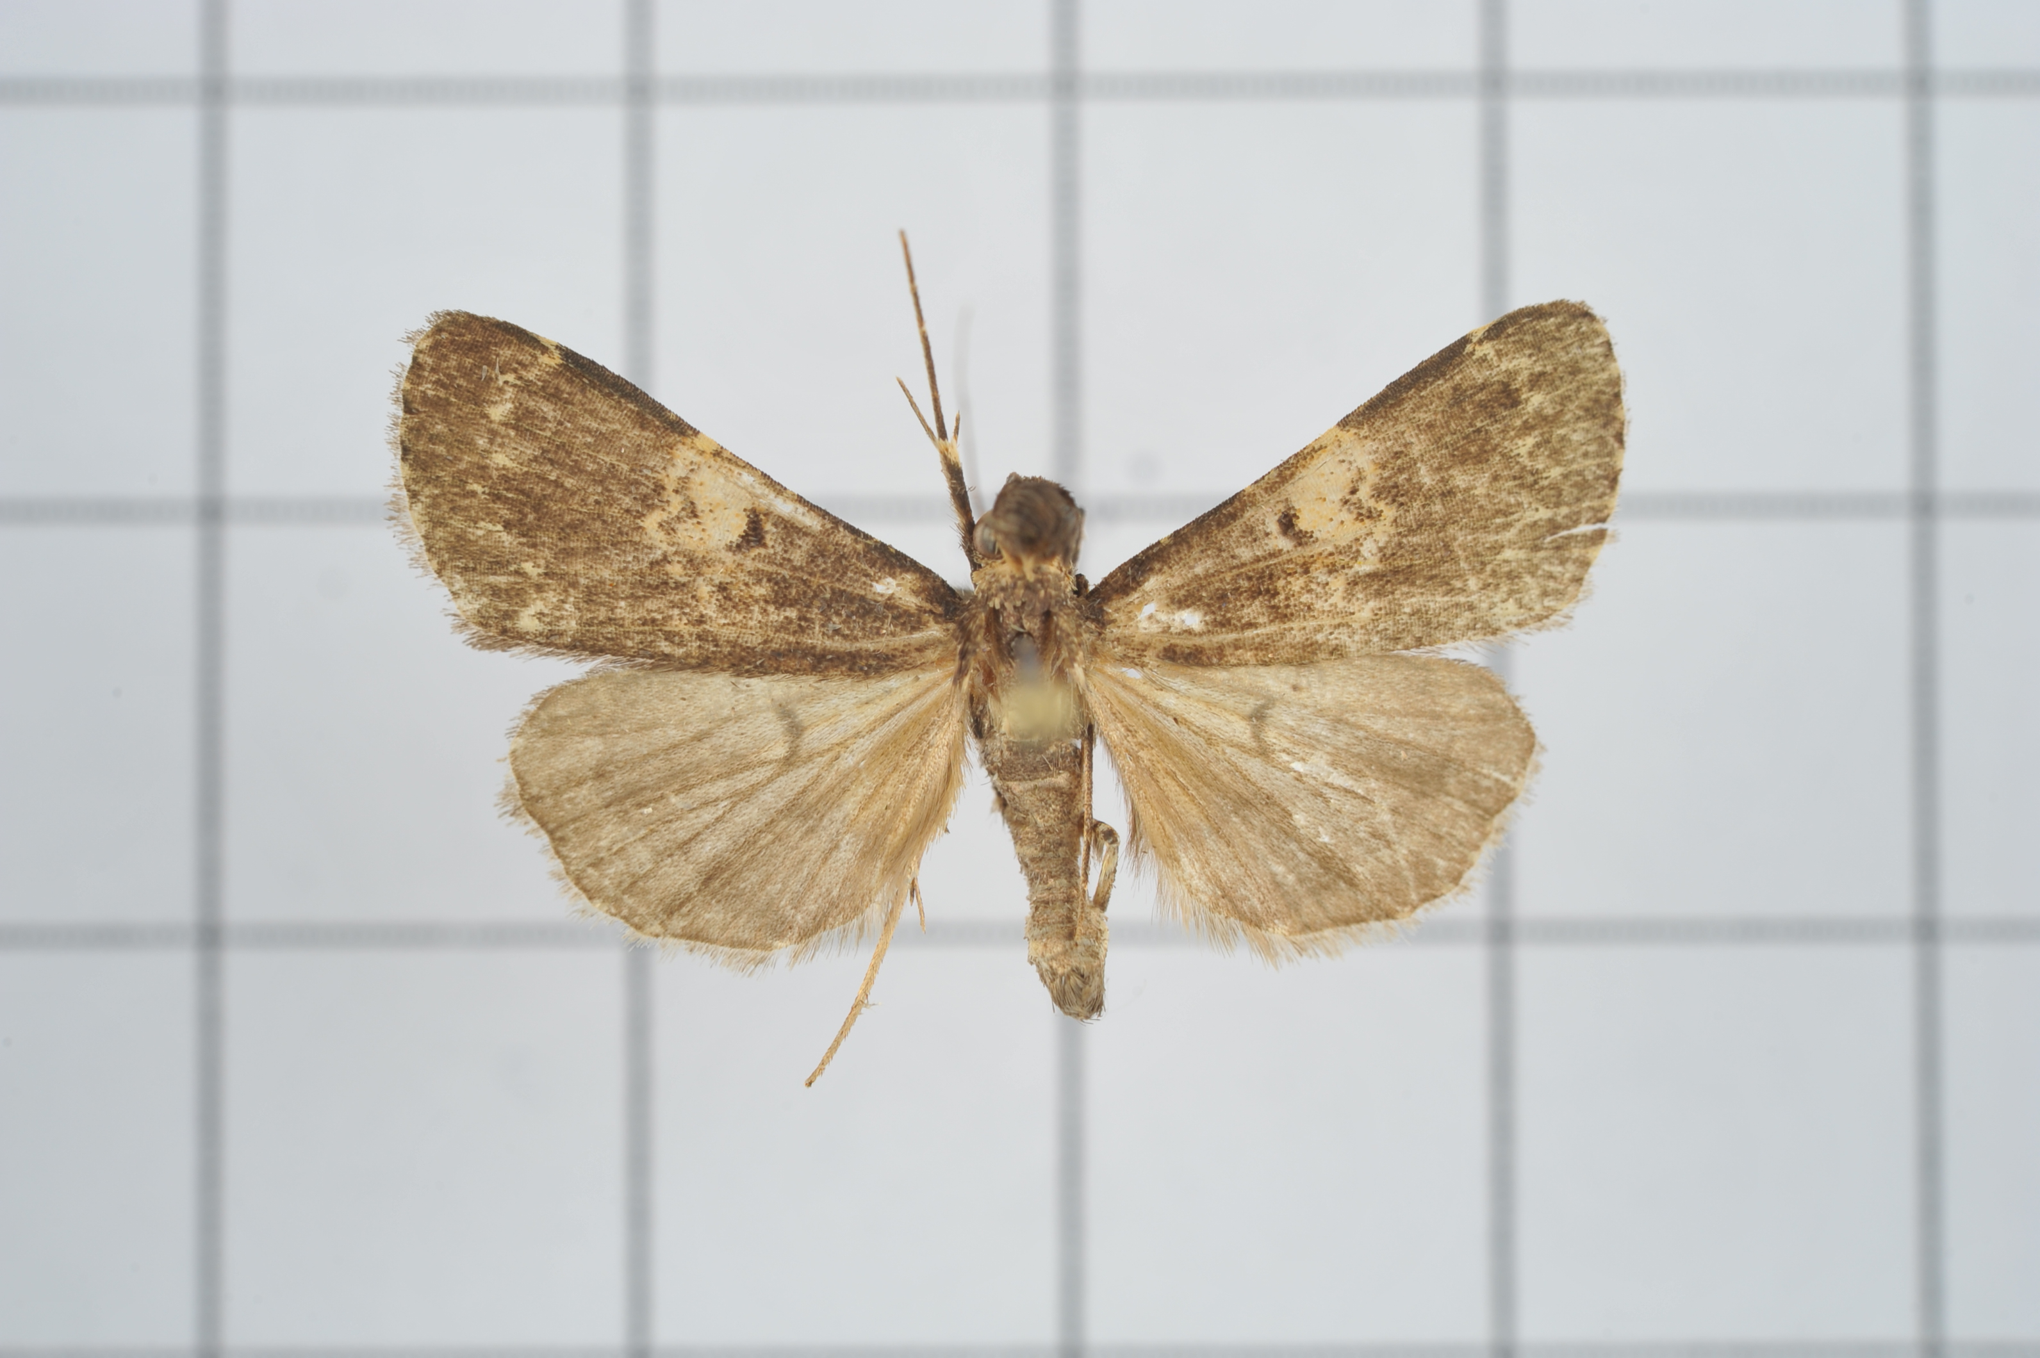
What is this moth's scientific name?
Hydrillodes gravatalis
